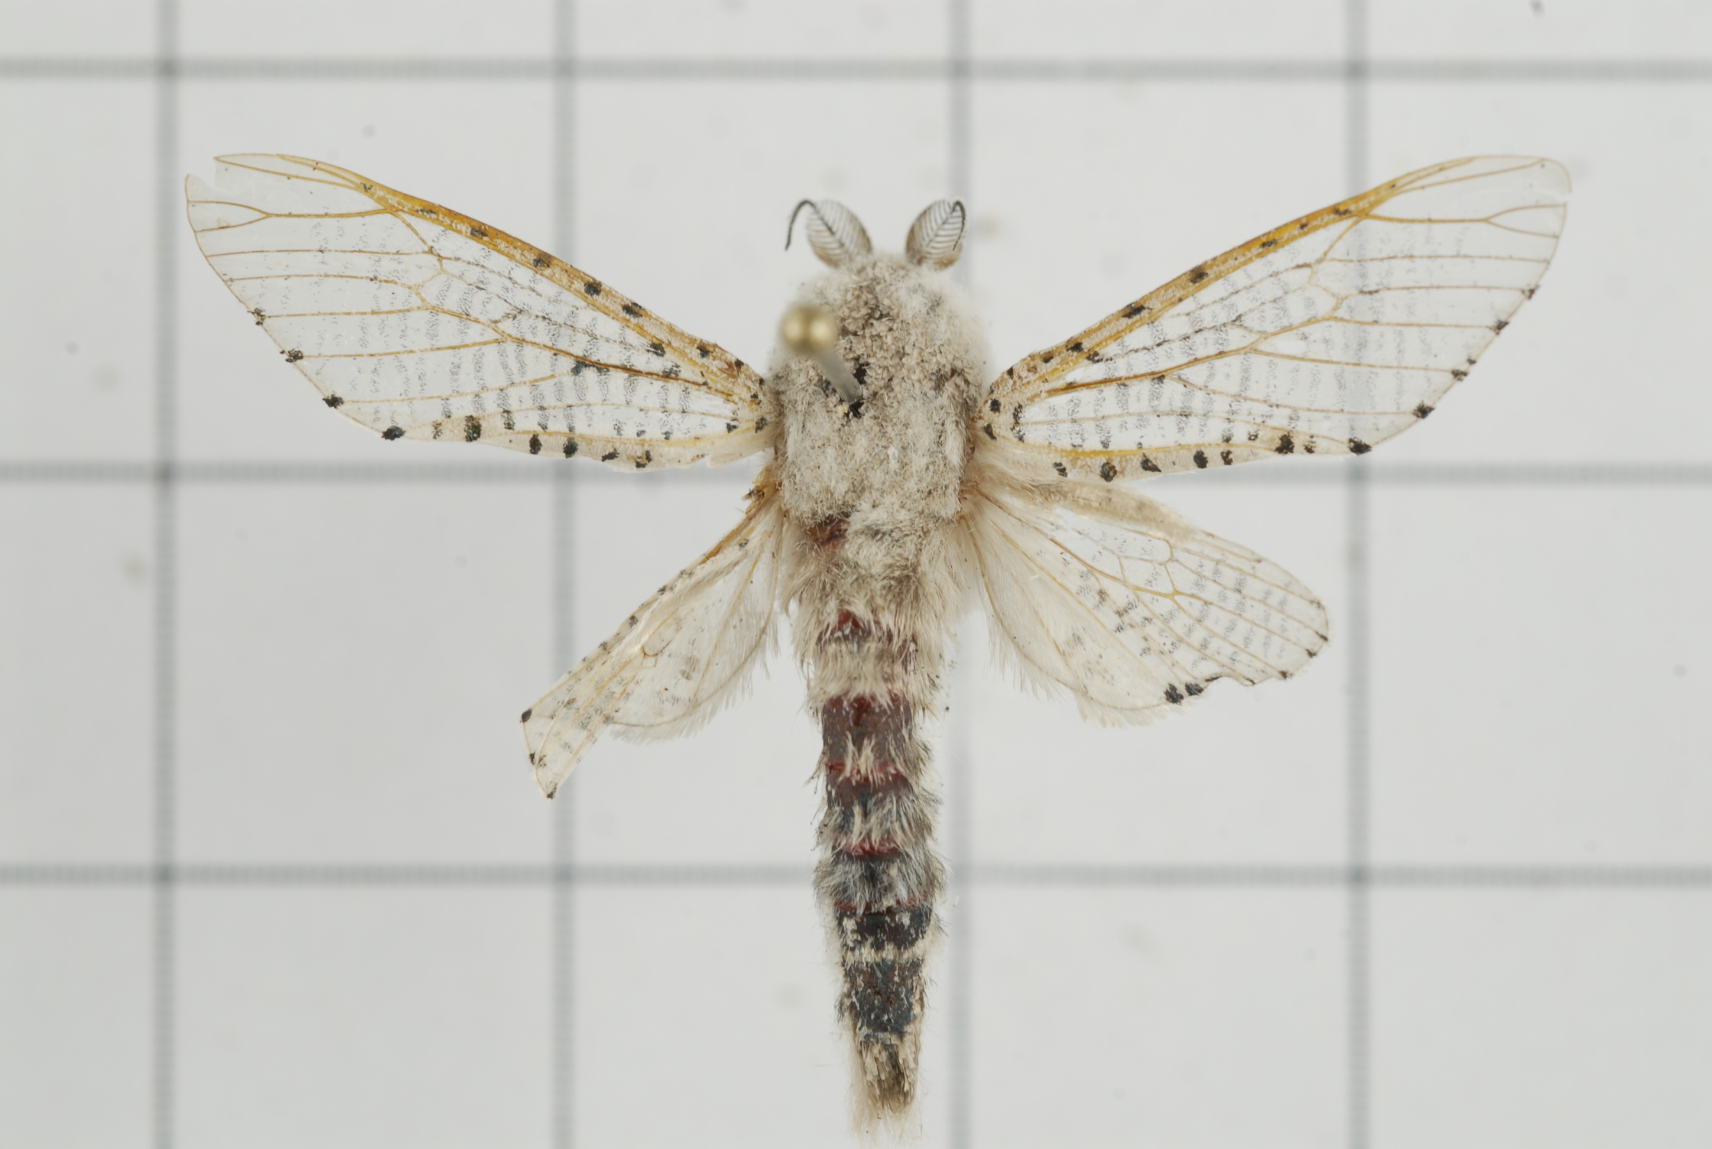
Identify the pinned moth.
Polyphagozerra coffeae
